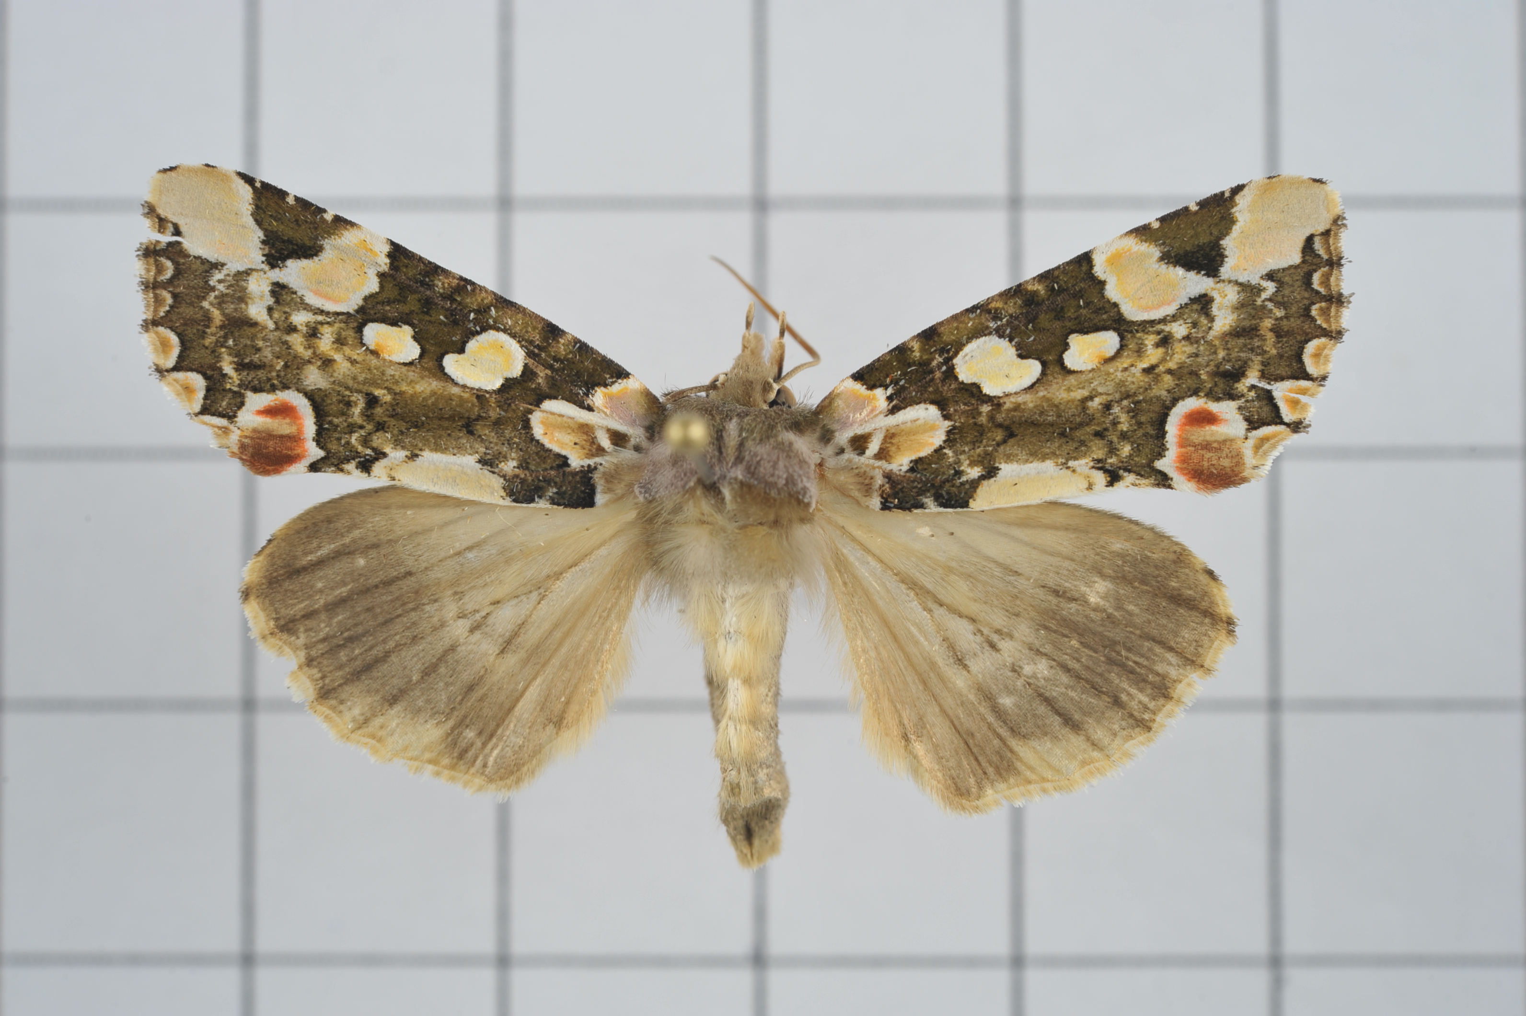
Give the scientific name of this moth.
Horithyatira decorata takamukui
